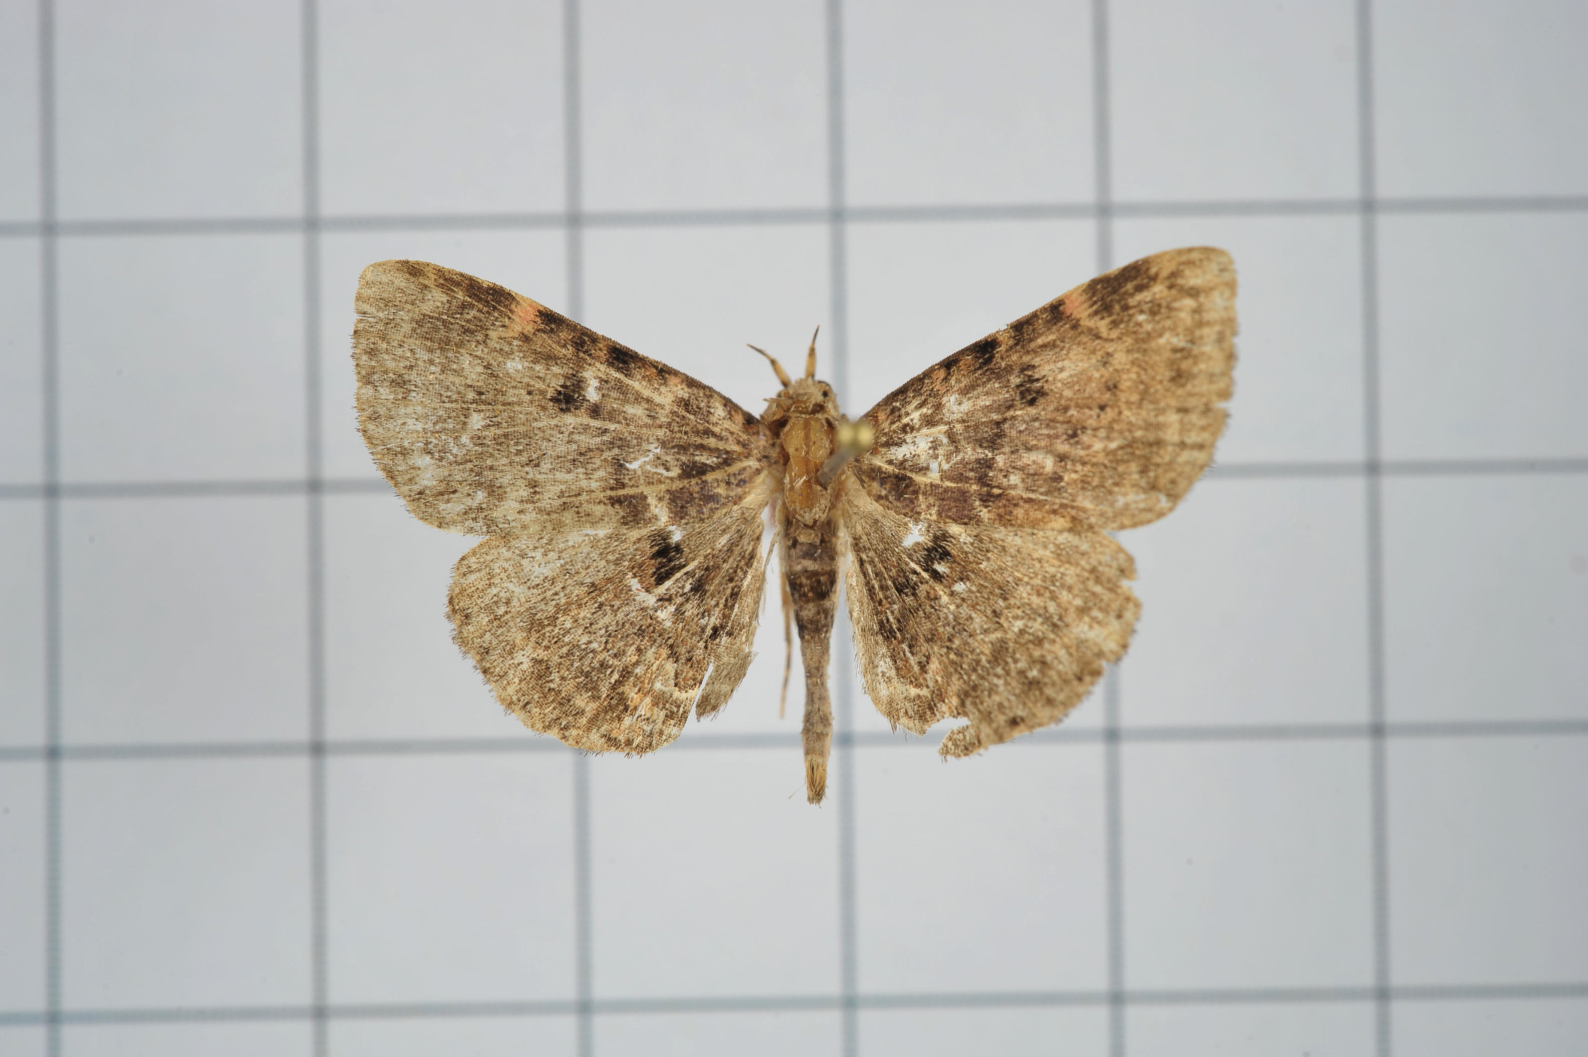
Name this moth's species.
Coenodomus dudgeoni
